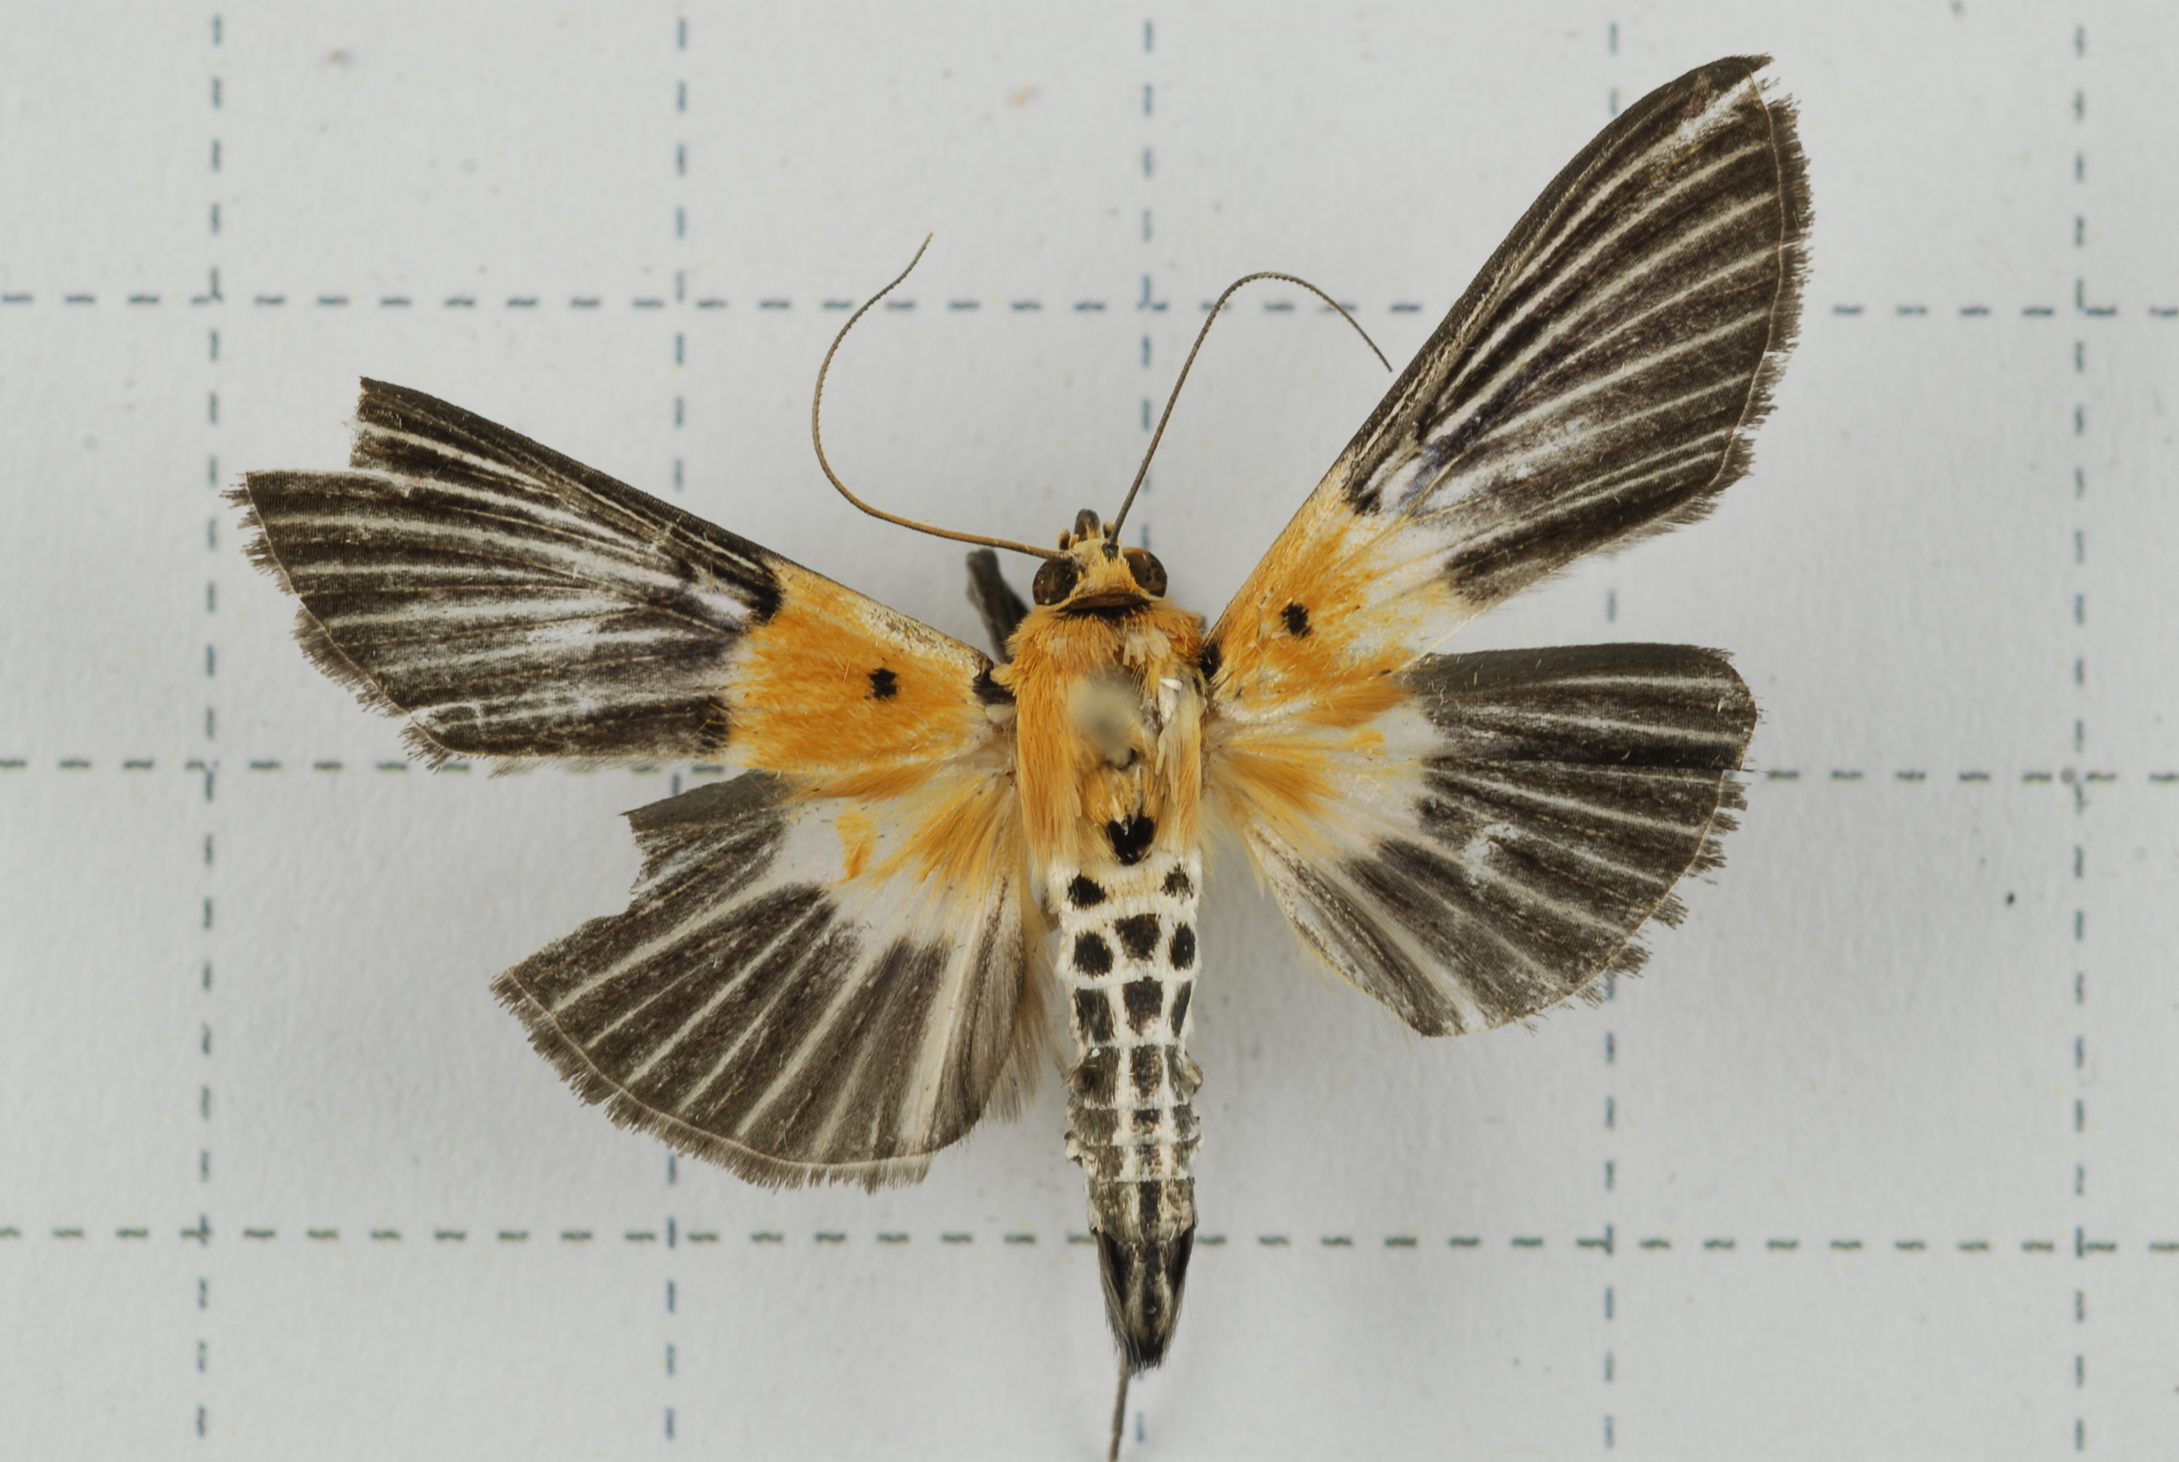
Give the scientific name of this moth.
Nevrina procopia
